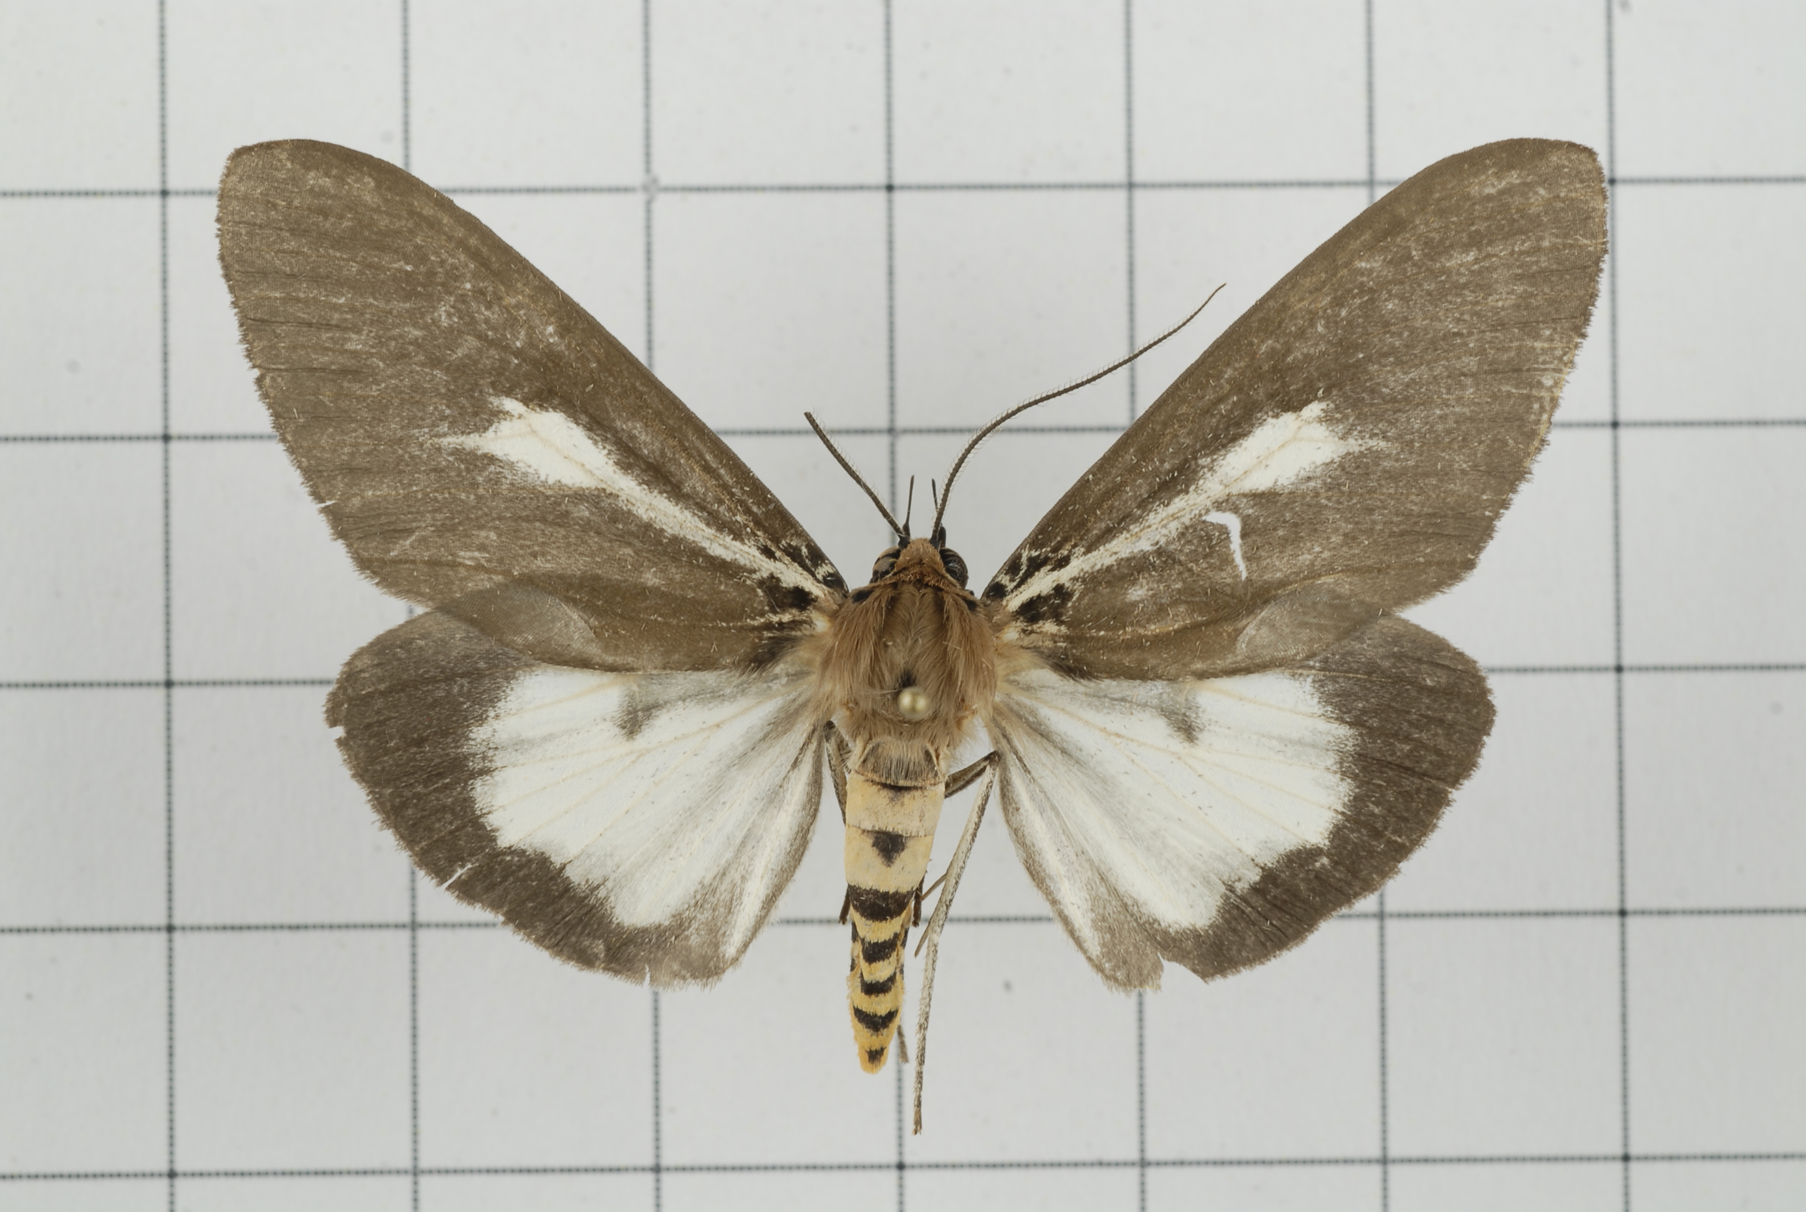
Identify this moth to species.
Asota heliconia zebrina
